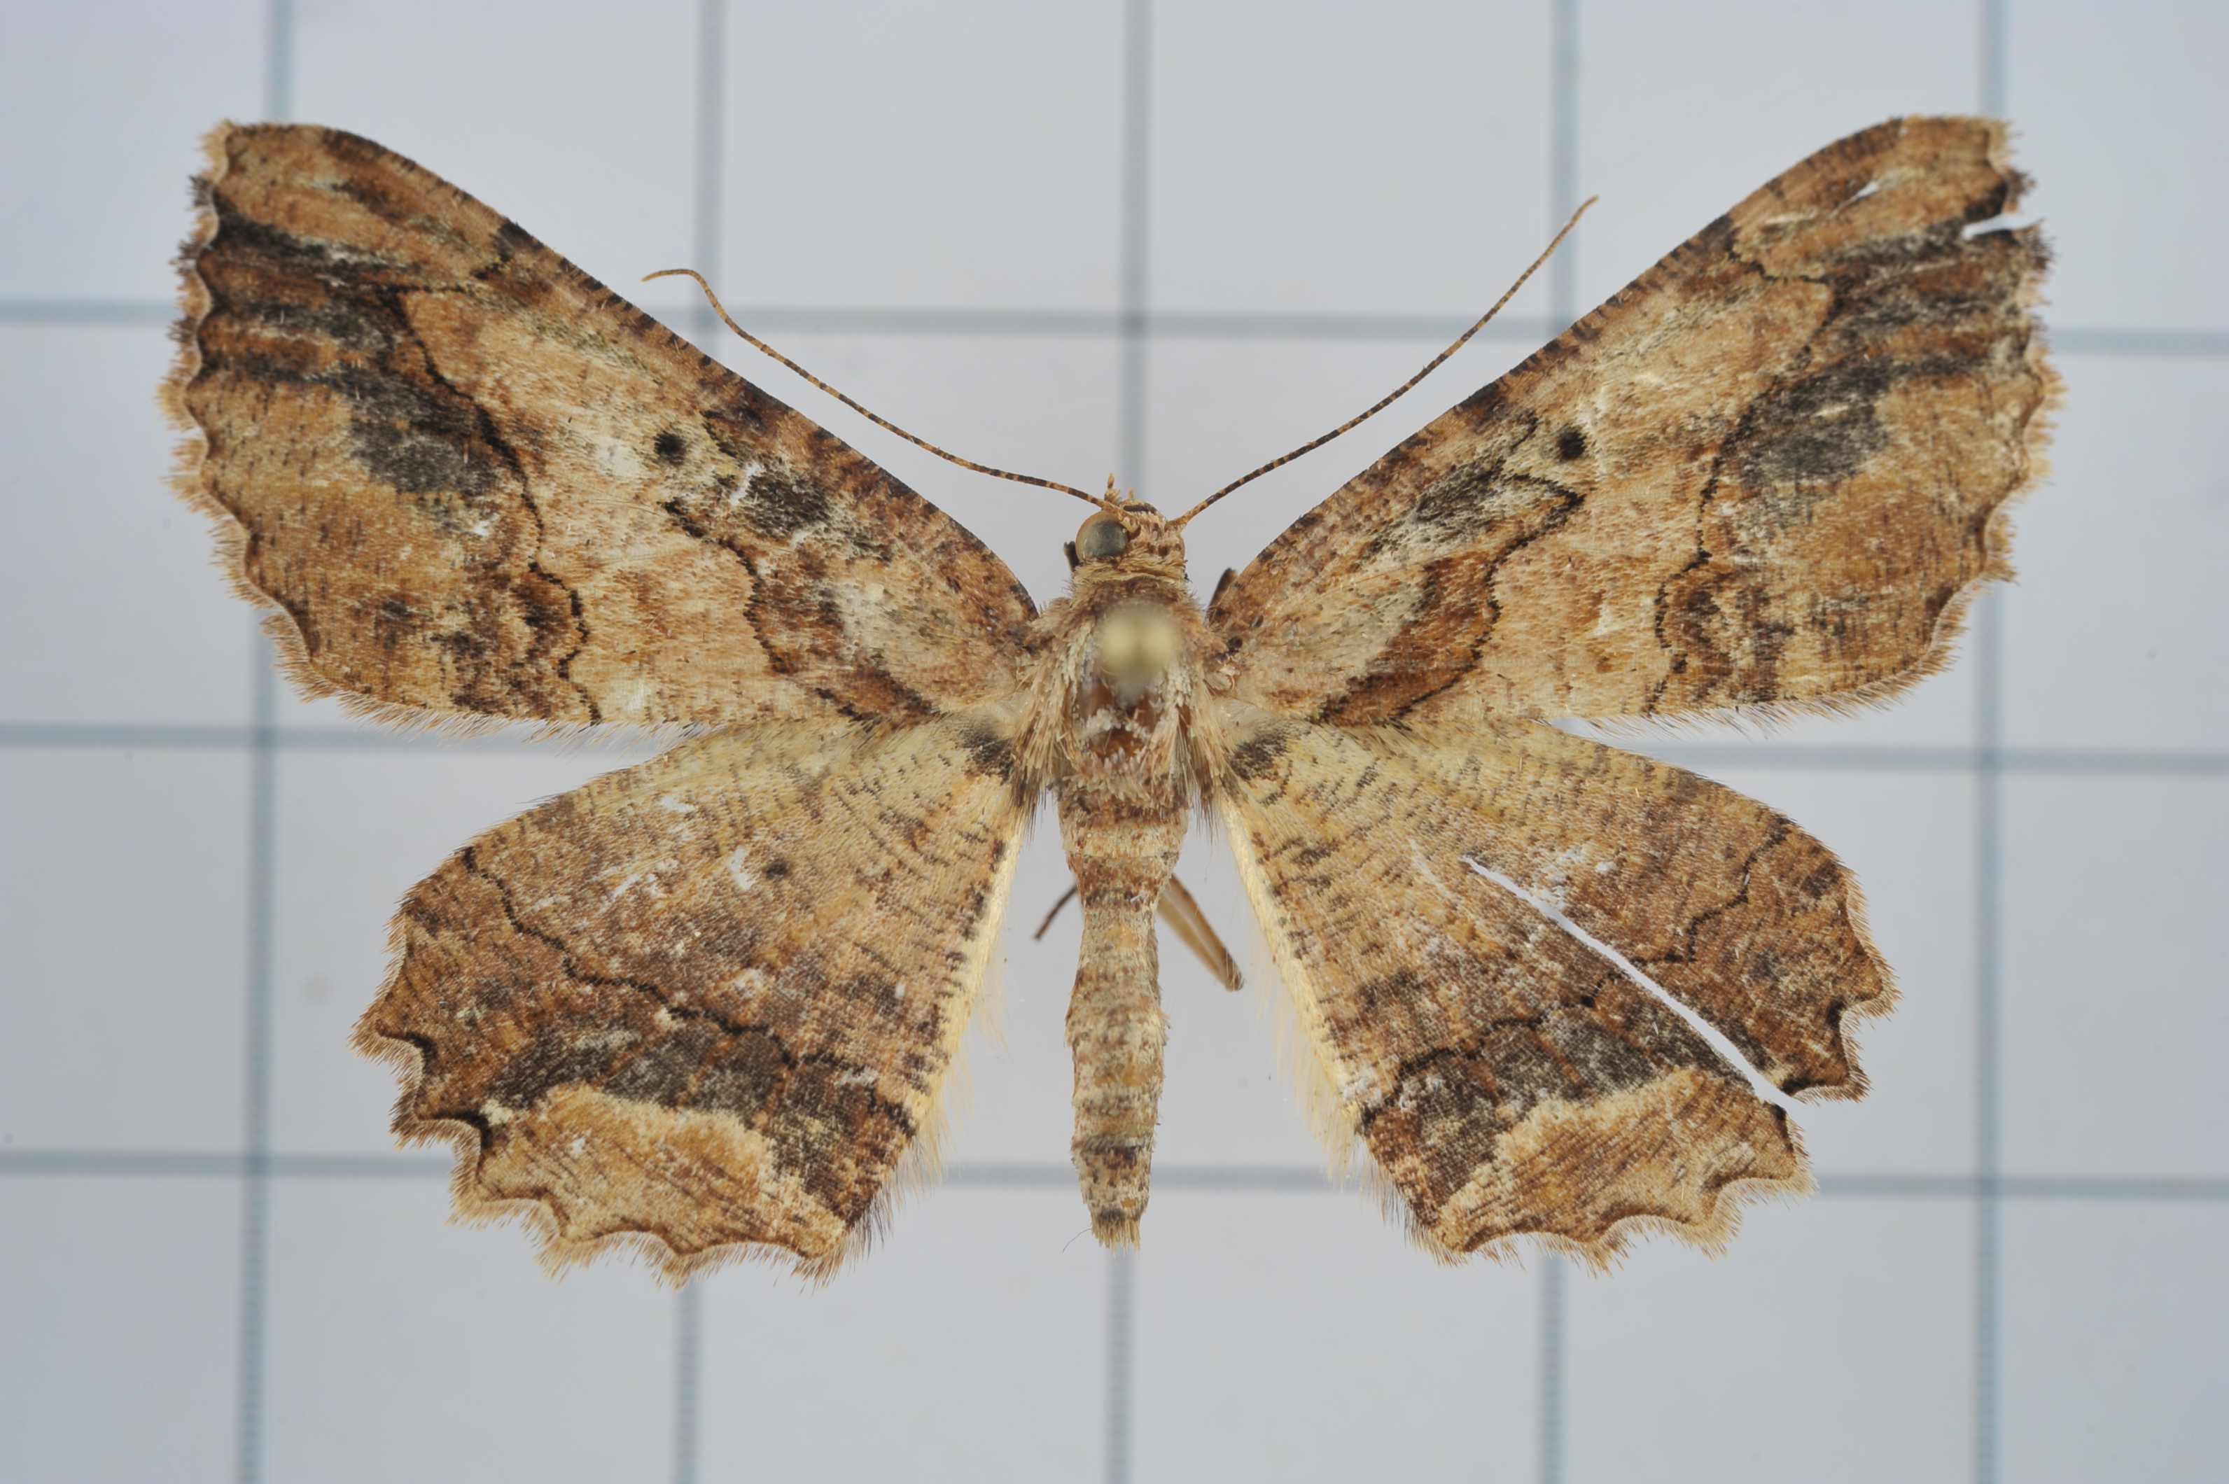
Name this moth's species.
Menophra anaplagiata
